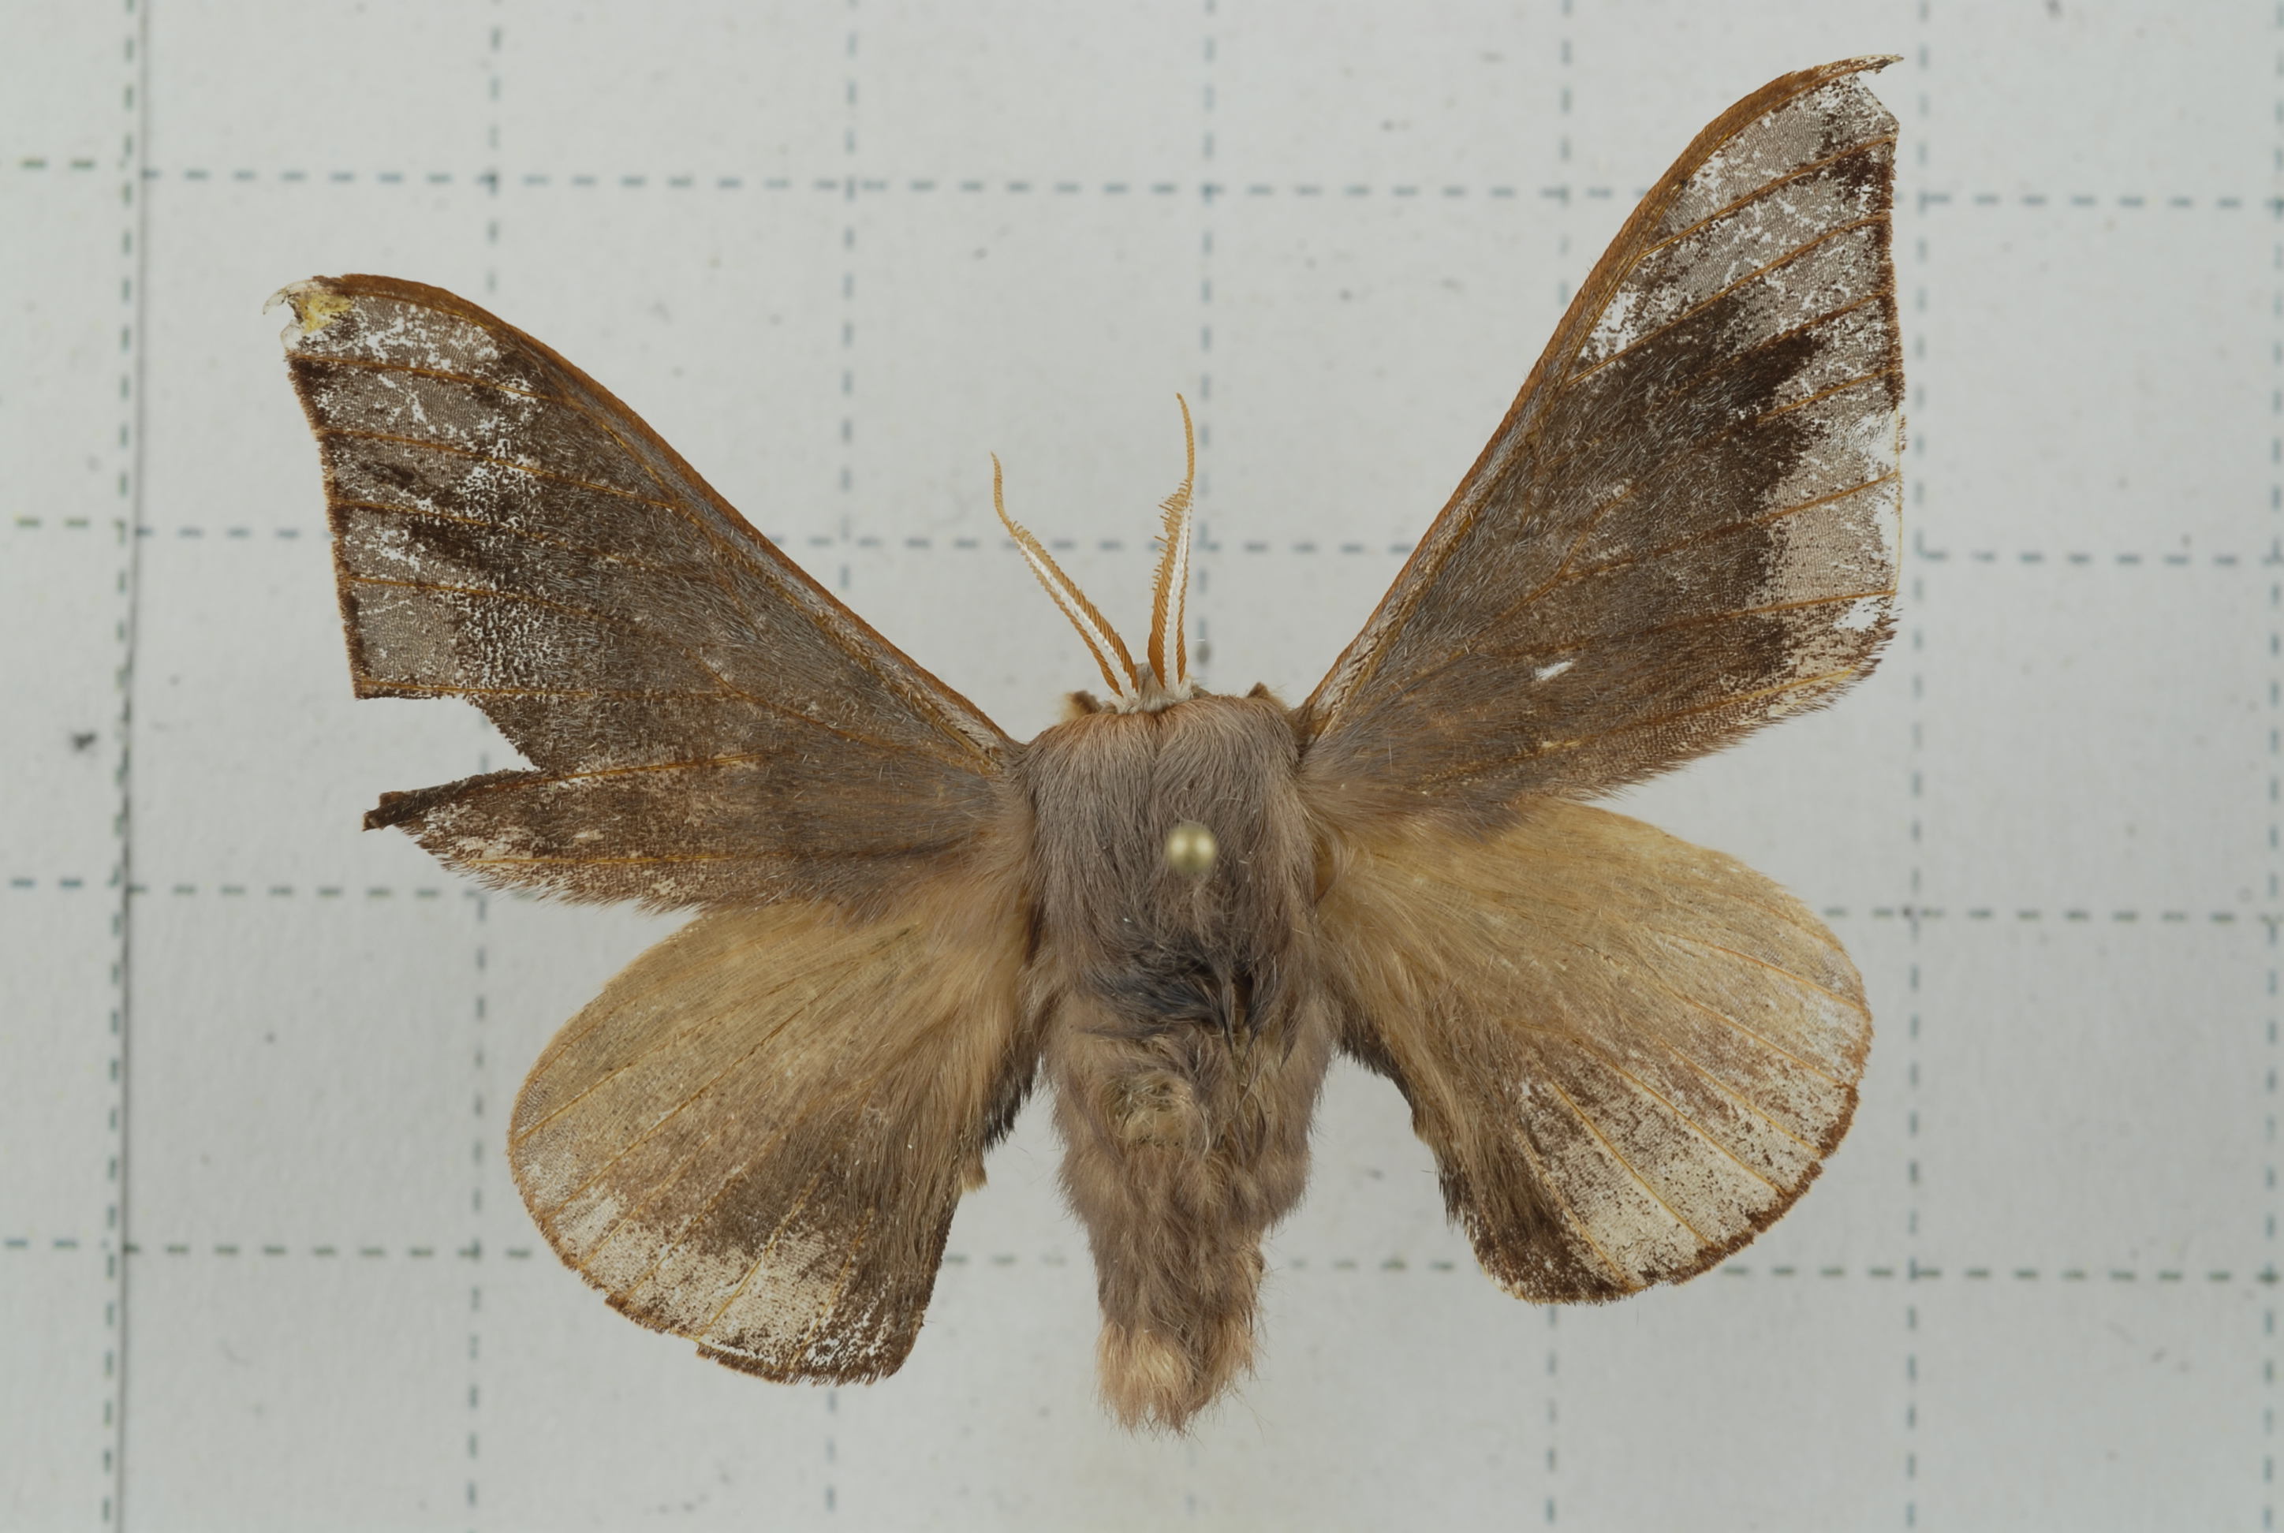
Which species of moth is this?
Smerkata fusca
